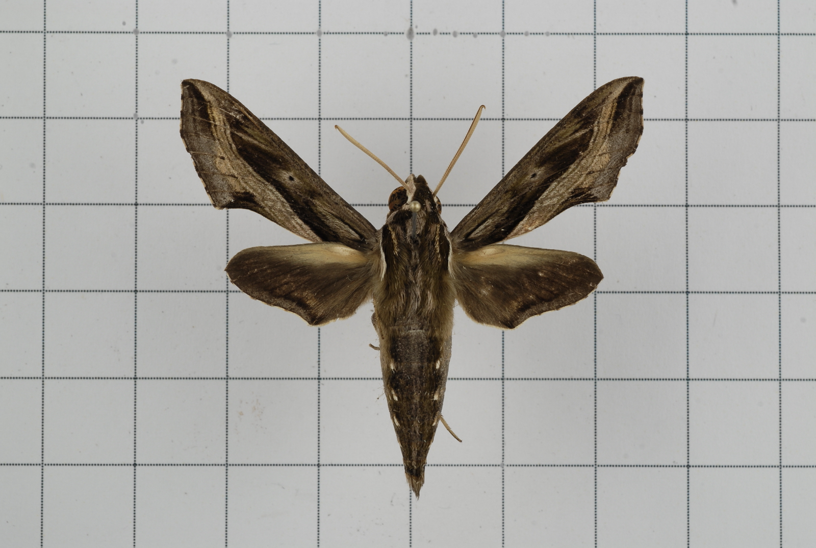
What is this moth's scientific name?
Hippotion velox
